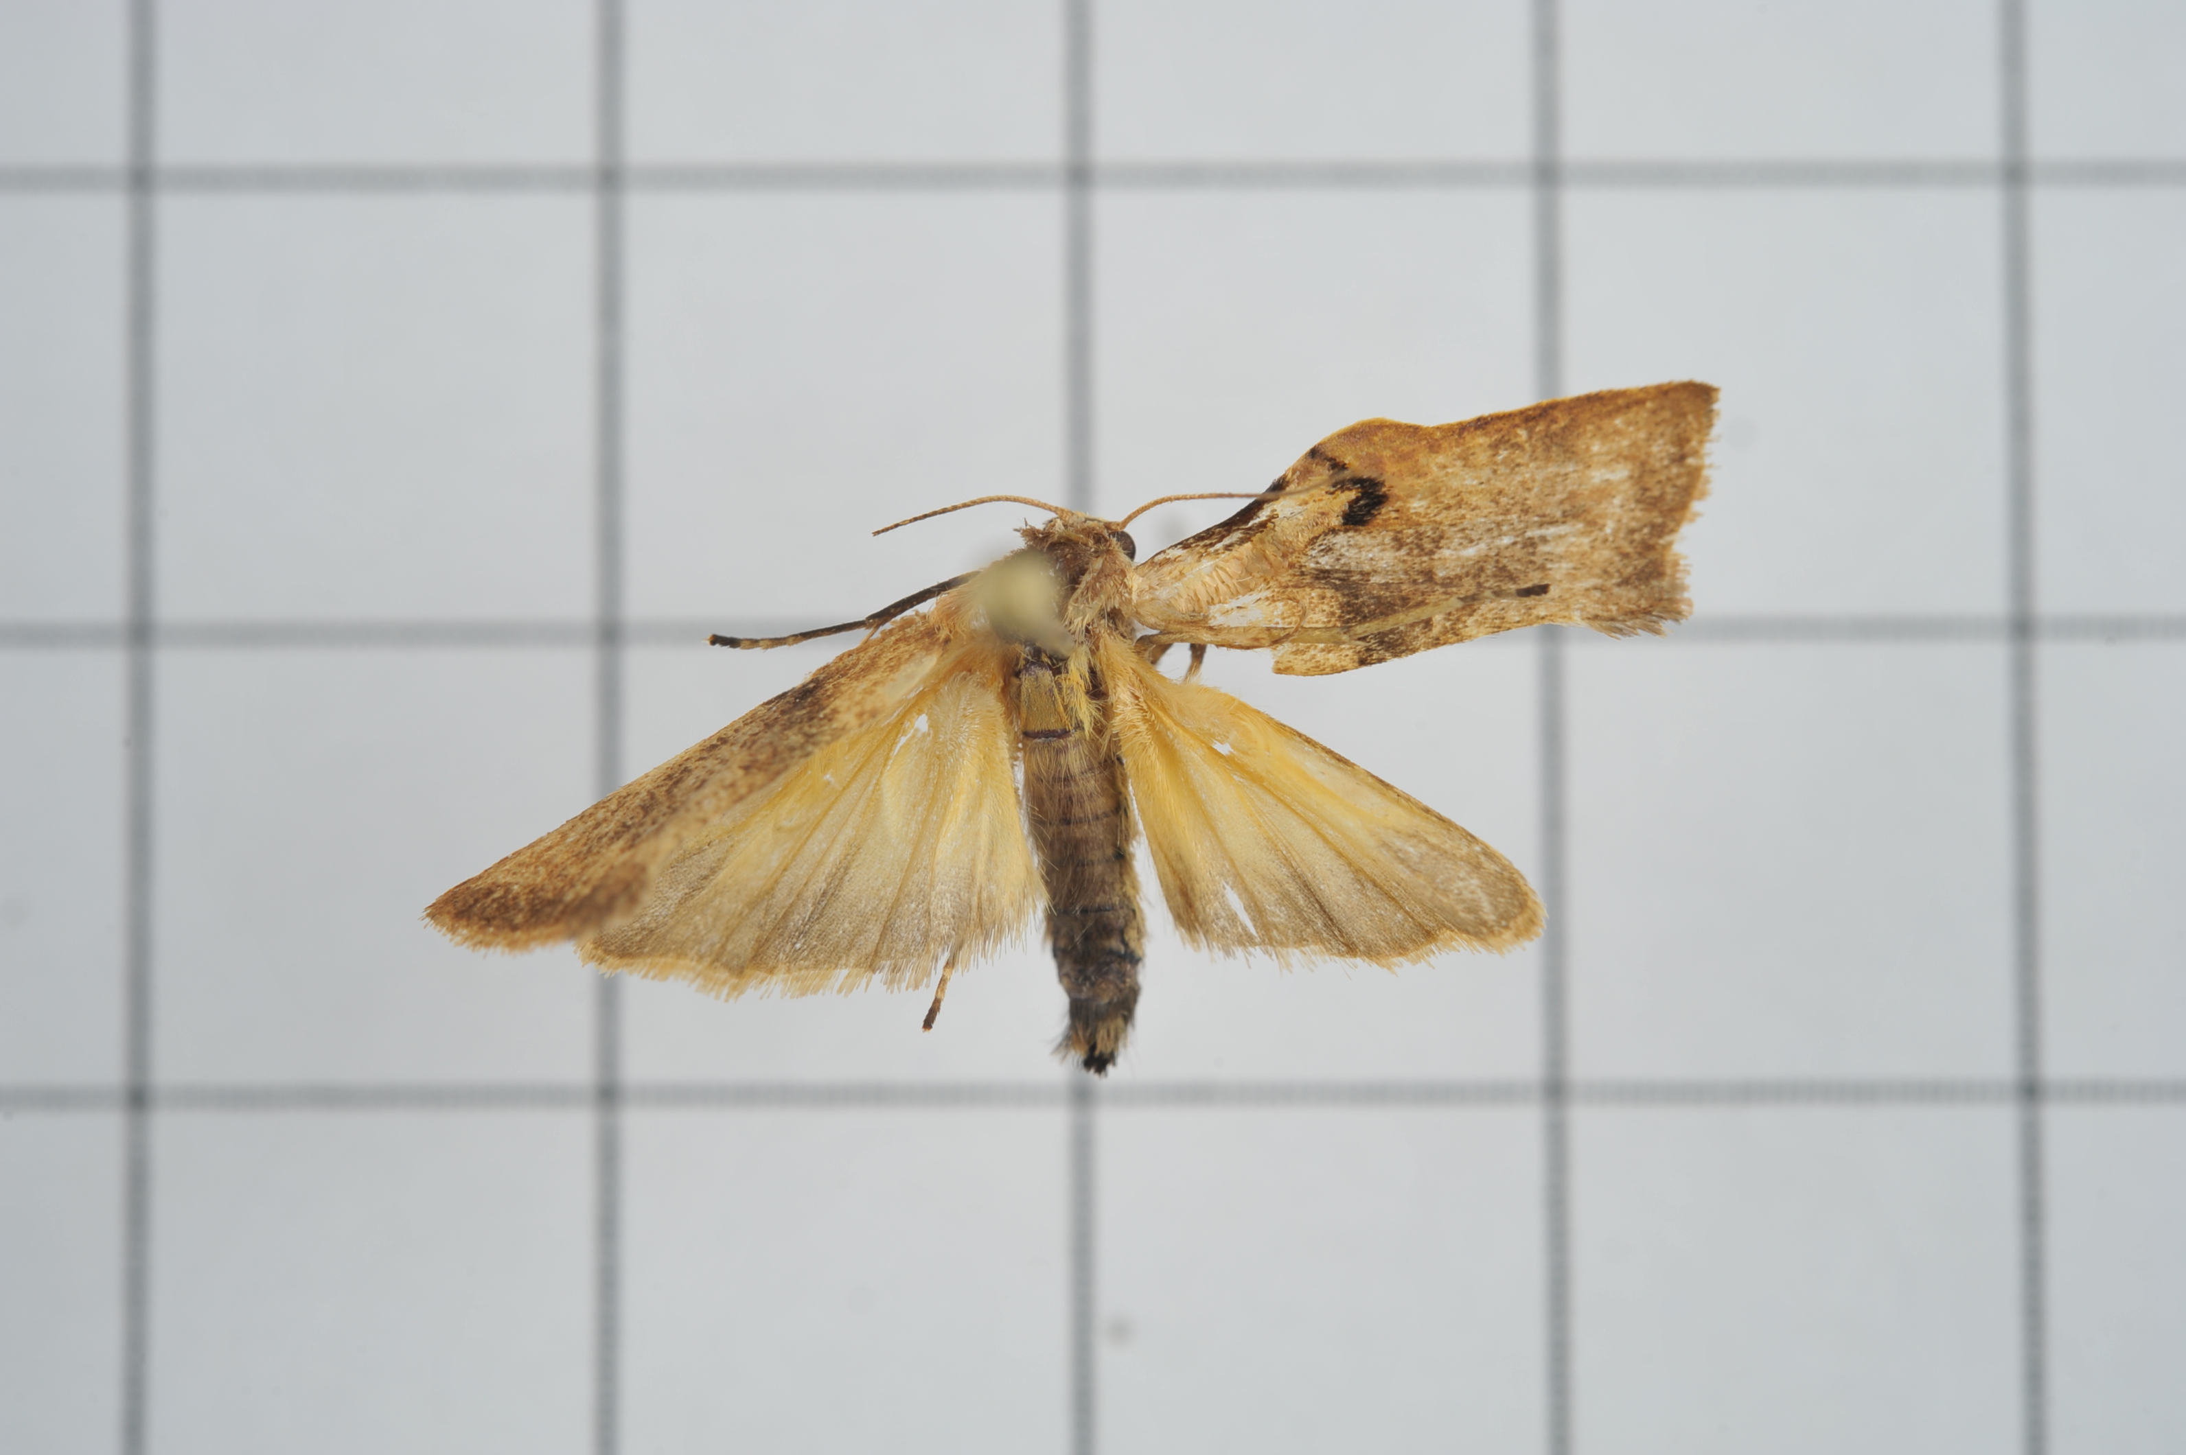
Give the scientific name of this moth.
Teulisna tumida
